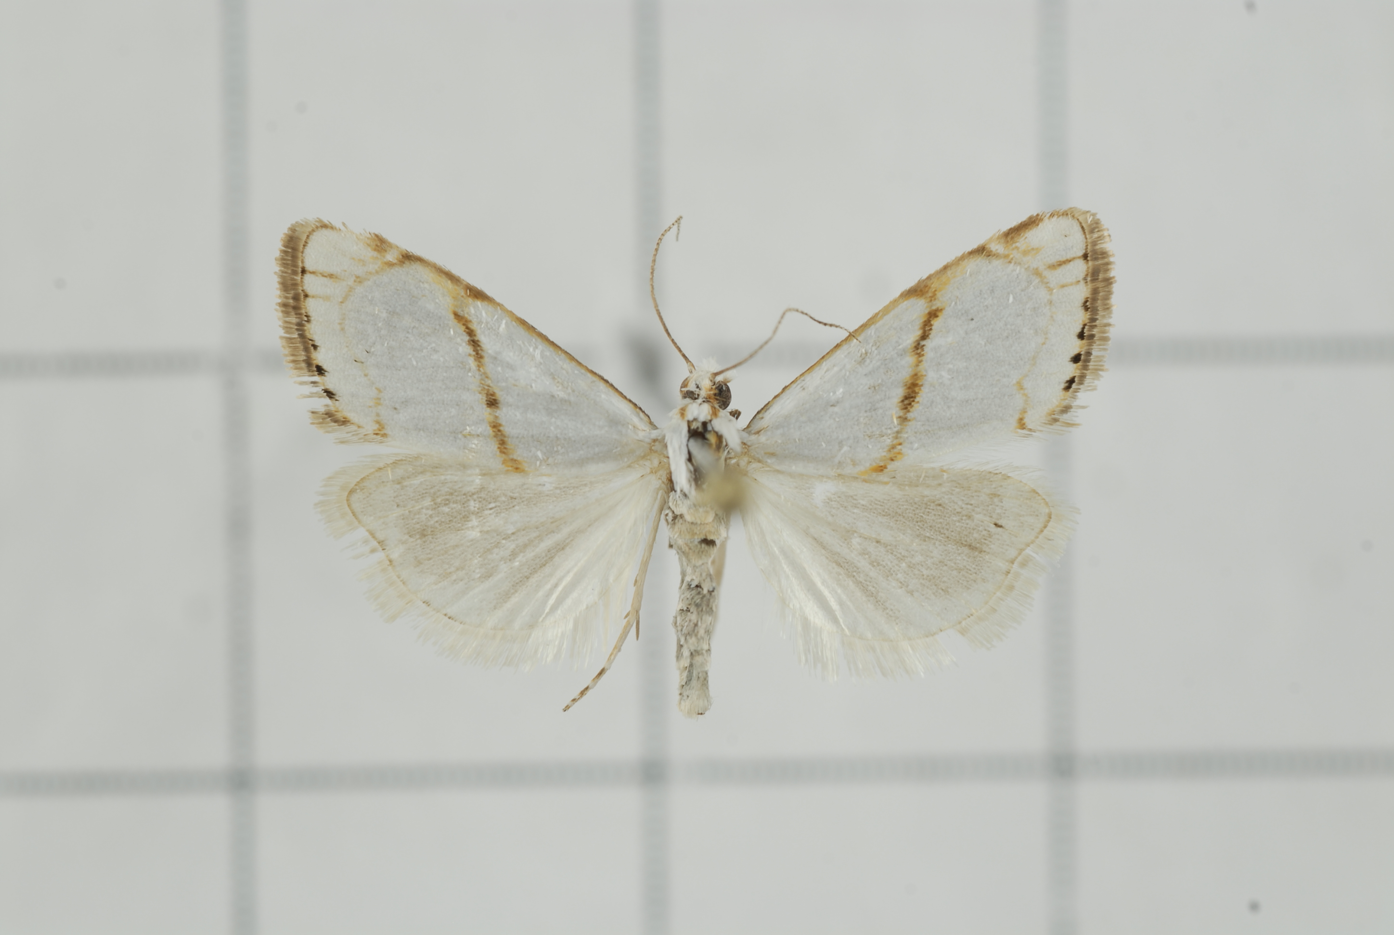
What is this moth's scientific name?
Pseudargyria interruptella
